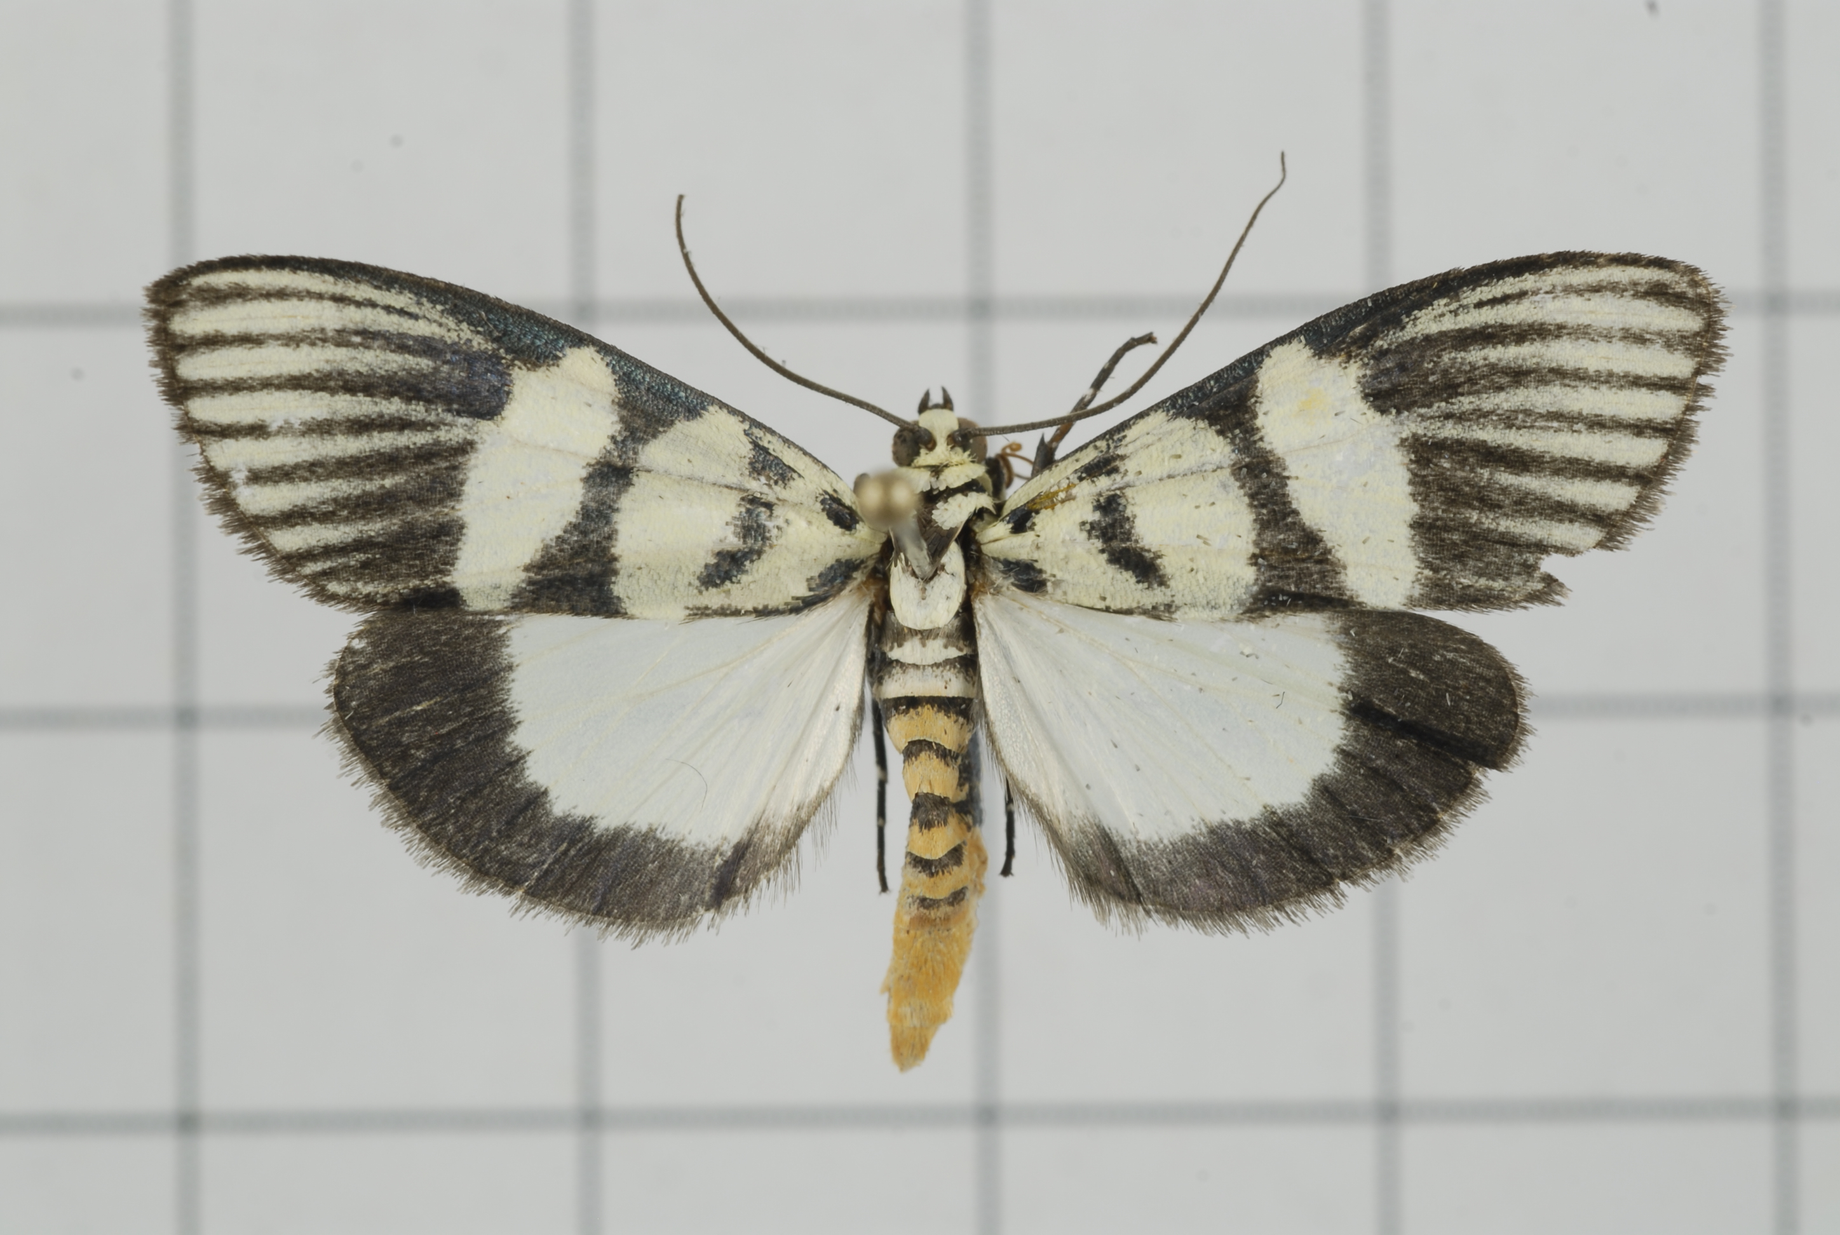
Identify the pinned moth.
Heortia vitessoides
